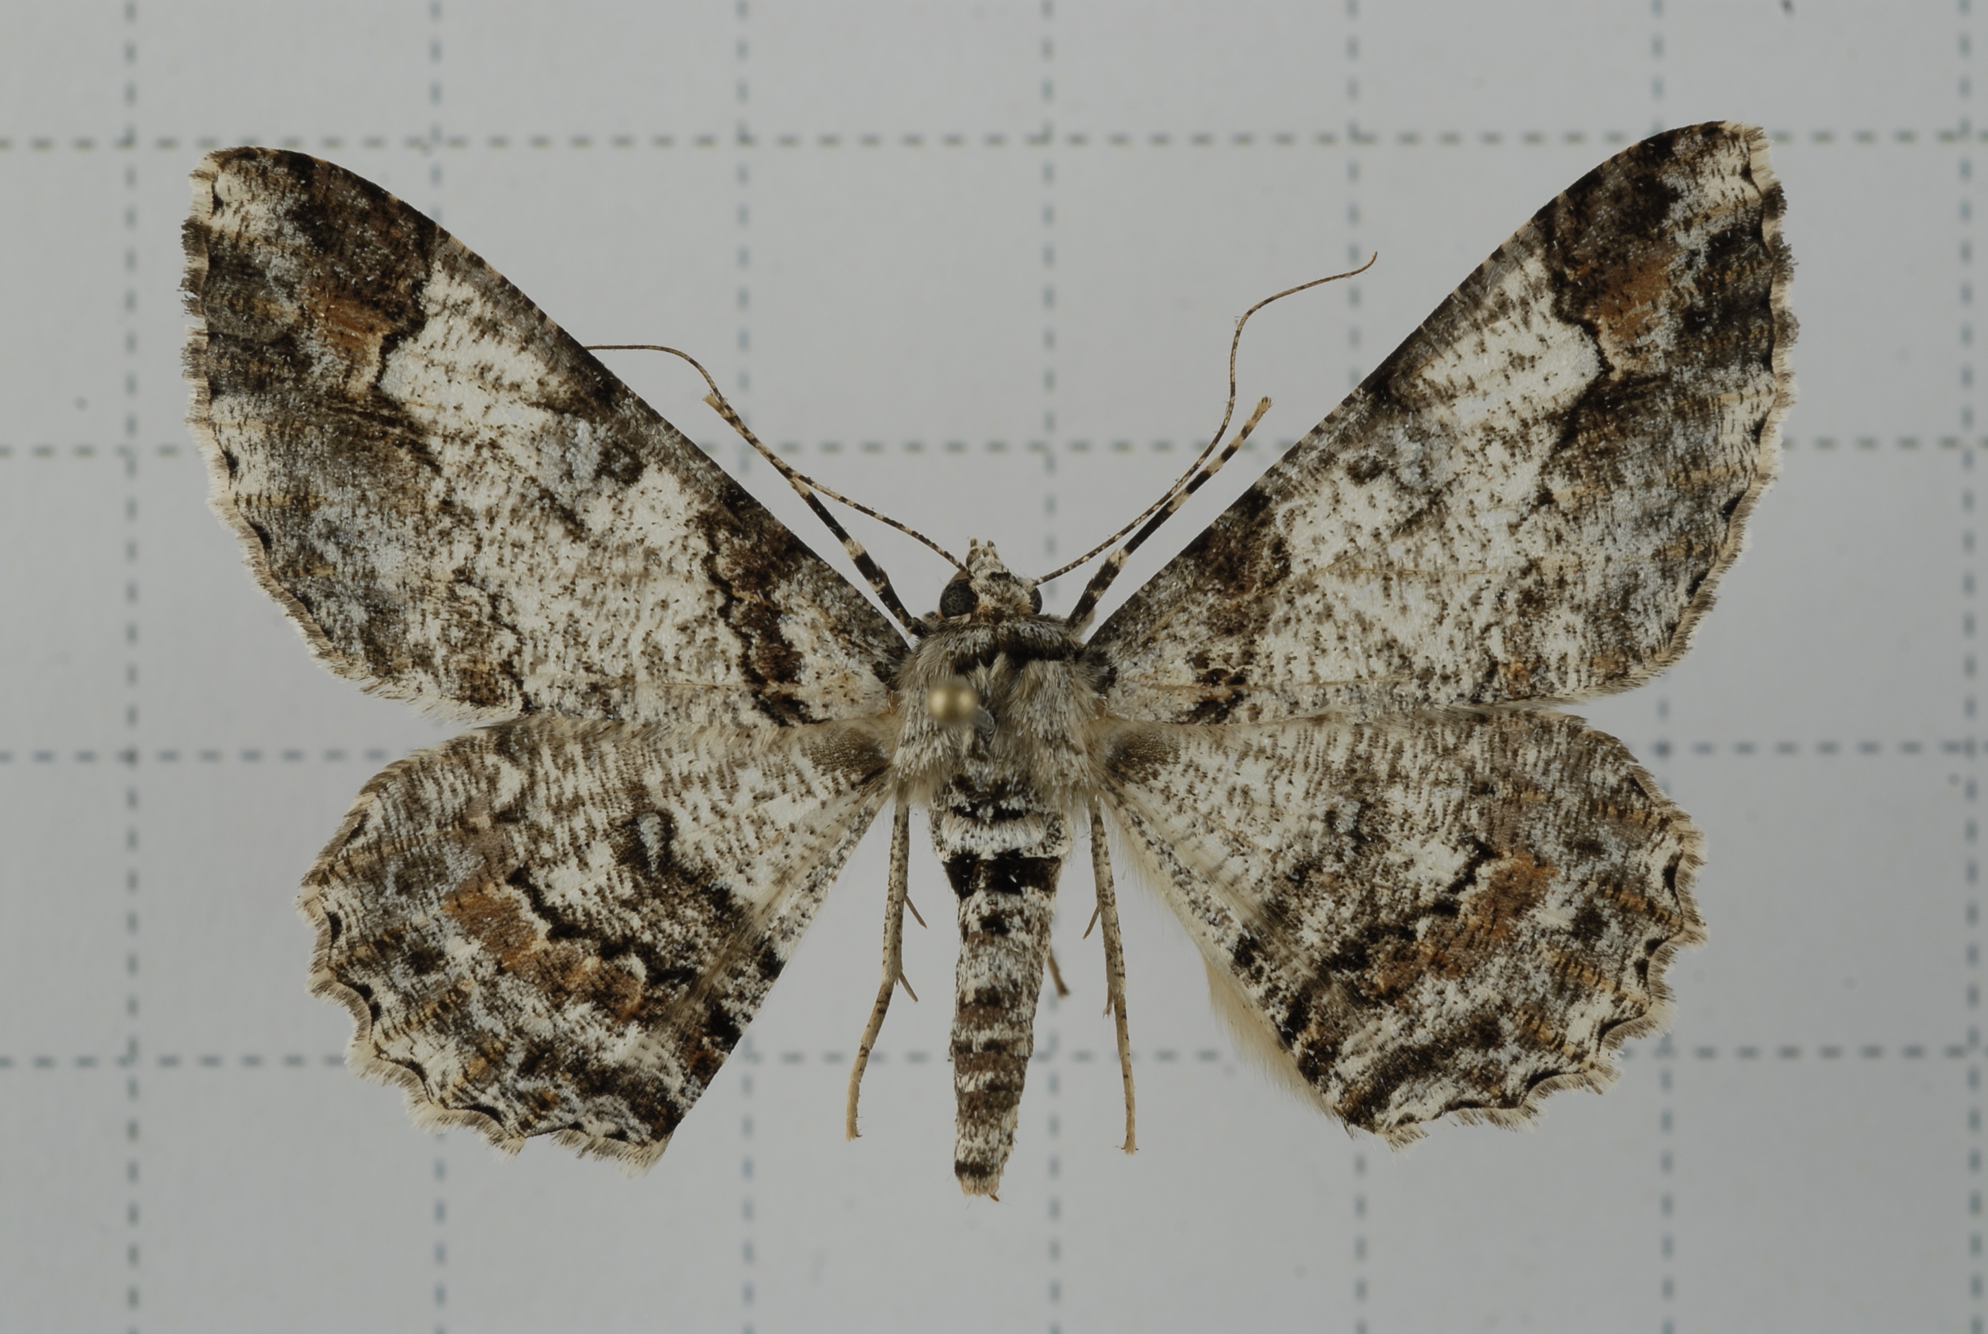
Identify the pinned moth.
Cleora fraterna
